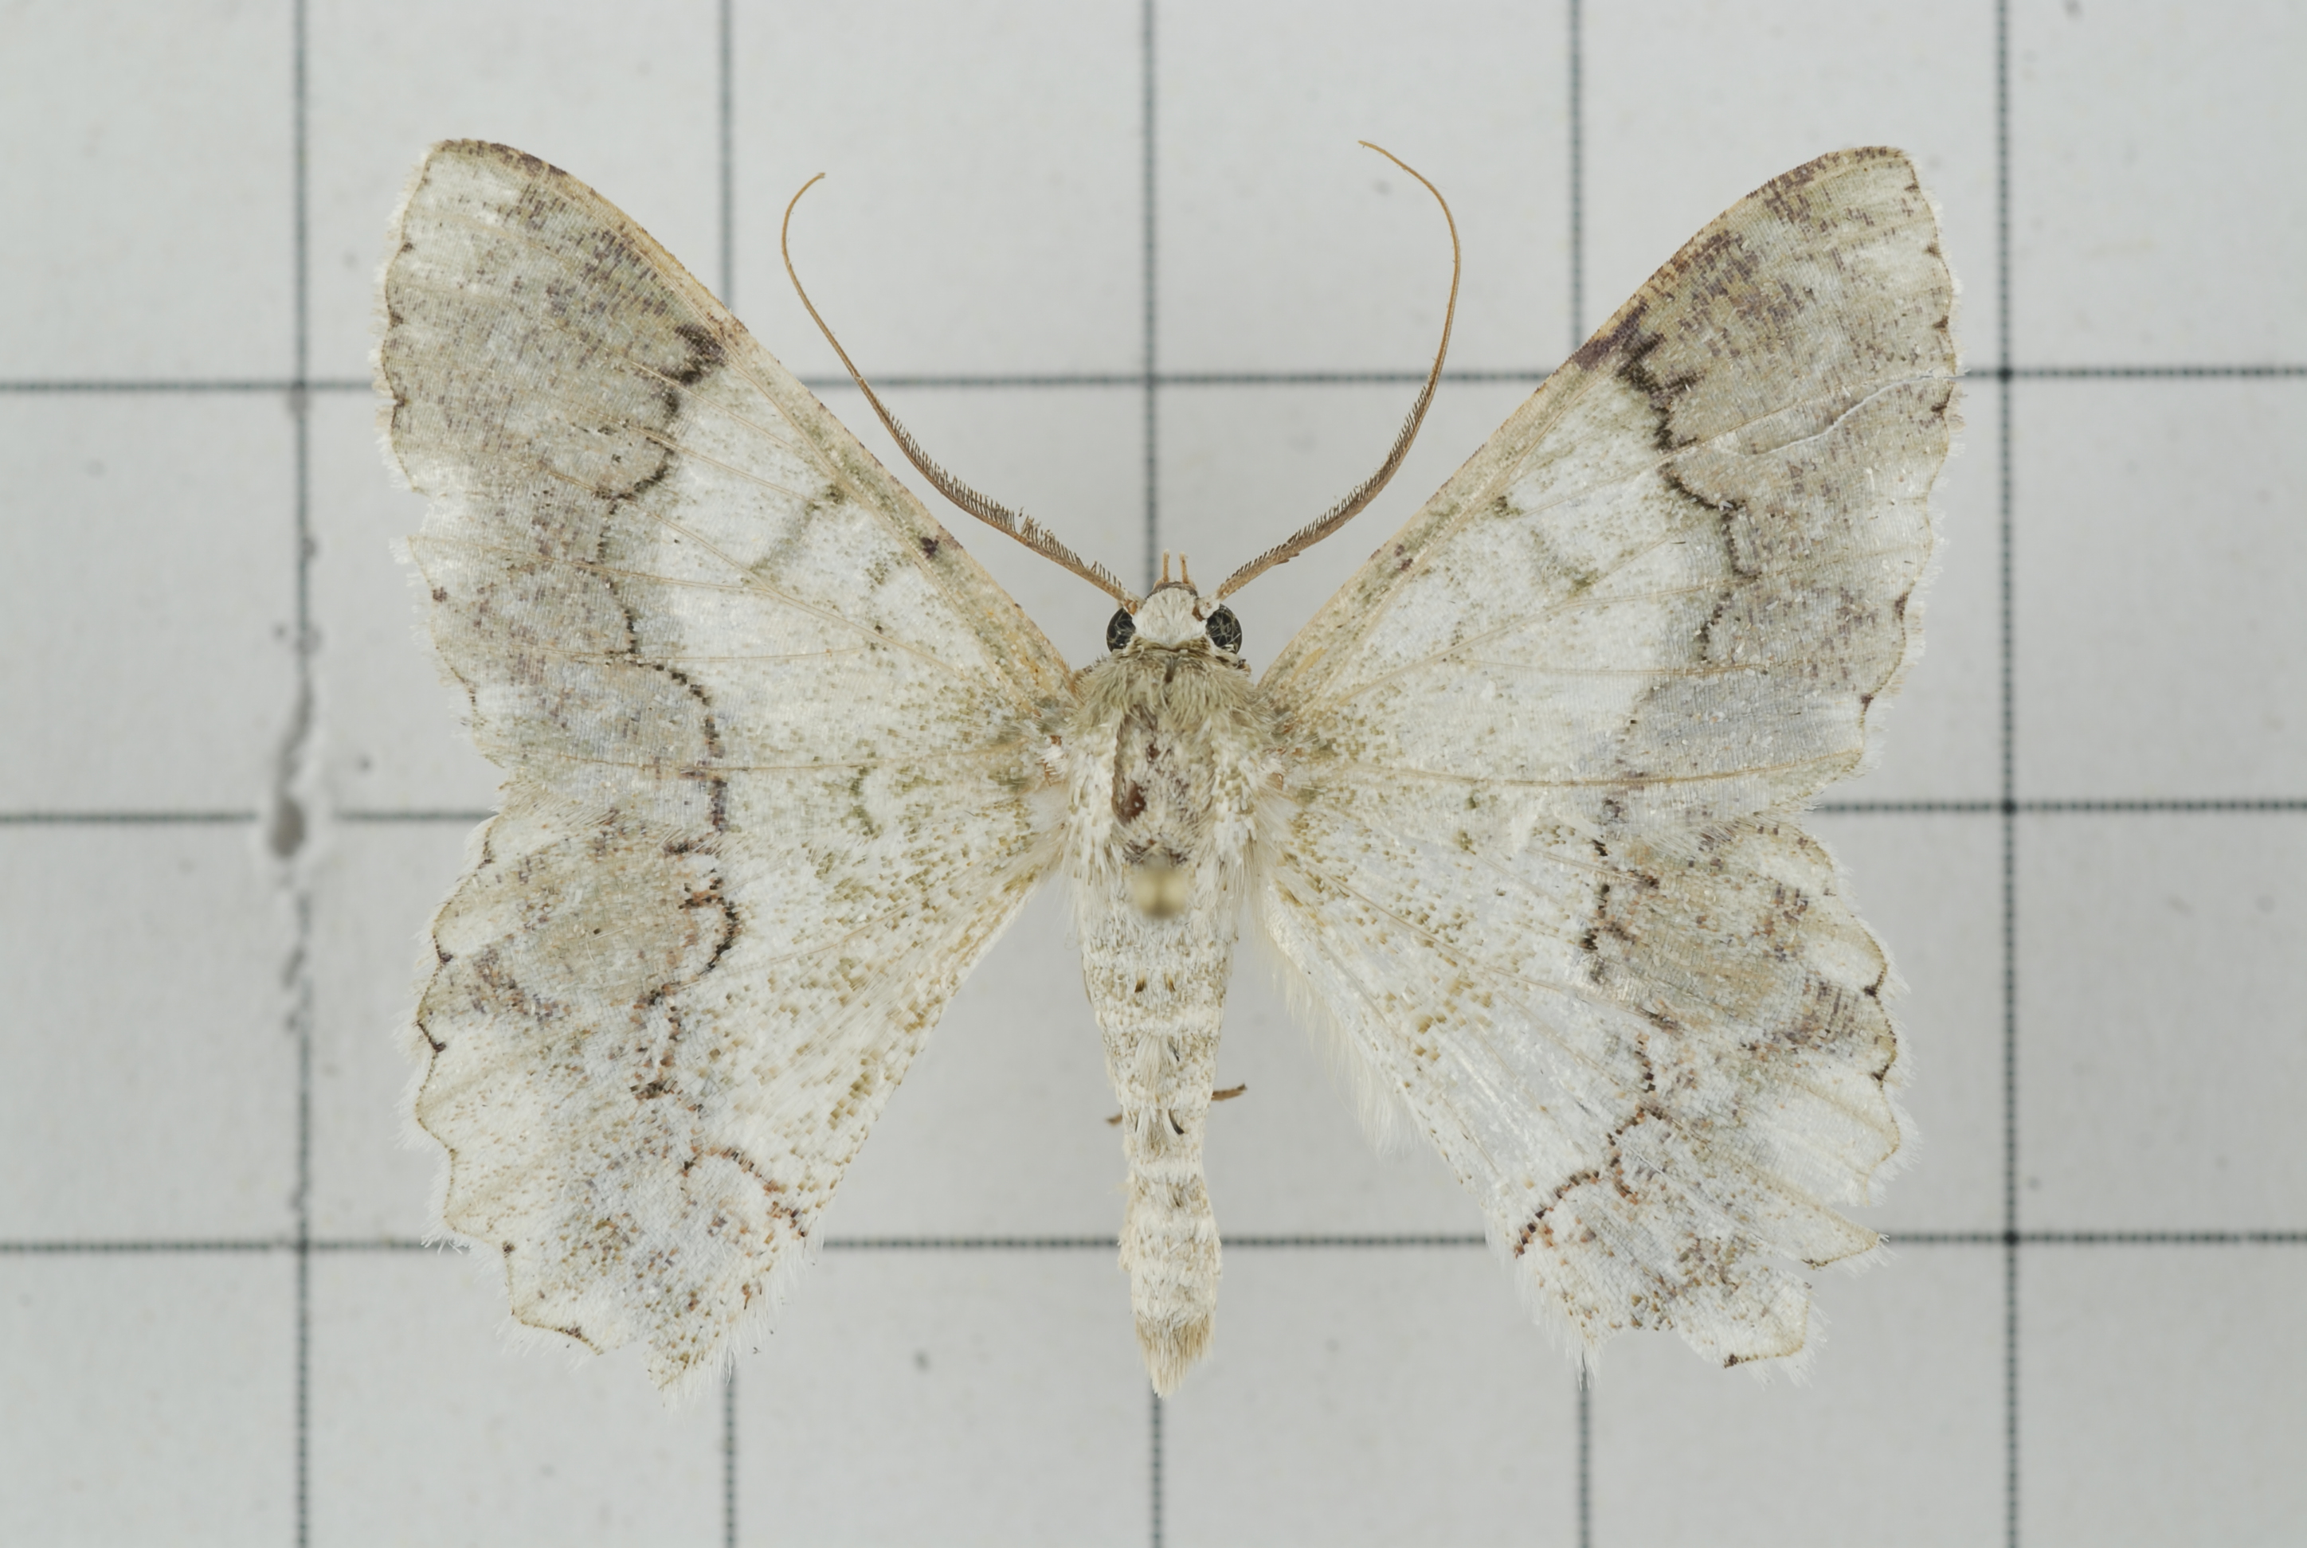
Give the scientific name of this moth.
Pingasa ruginaria pacifica
